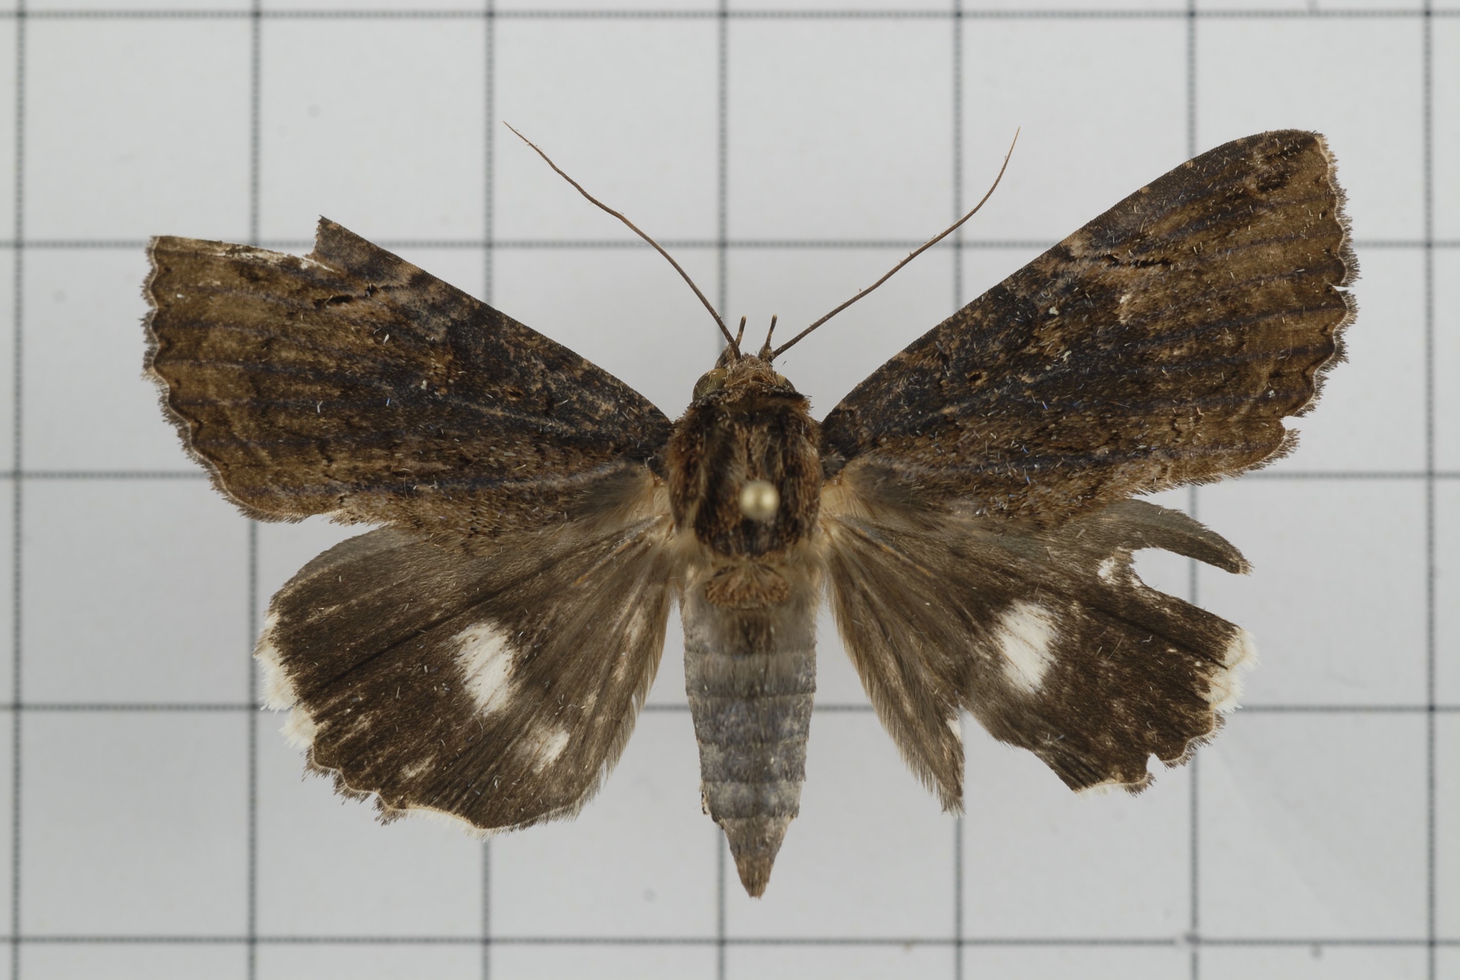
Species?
Ercheia cyllaria
